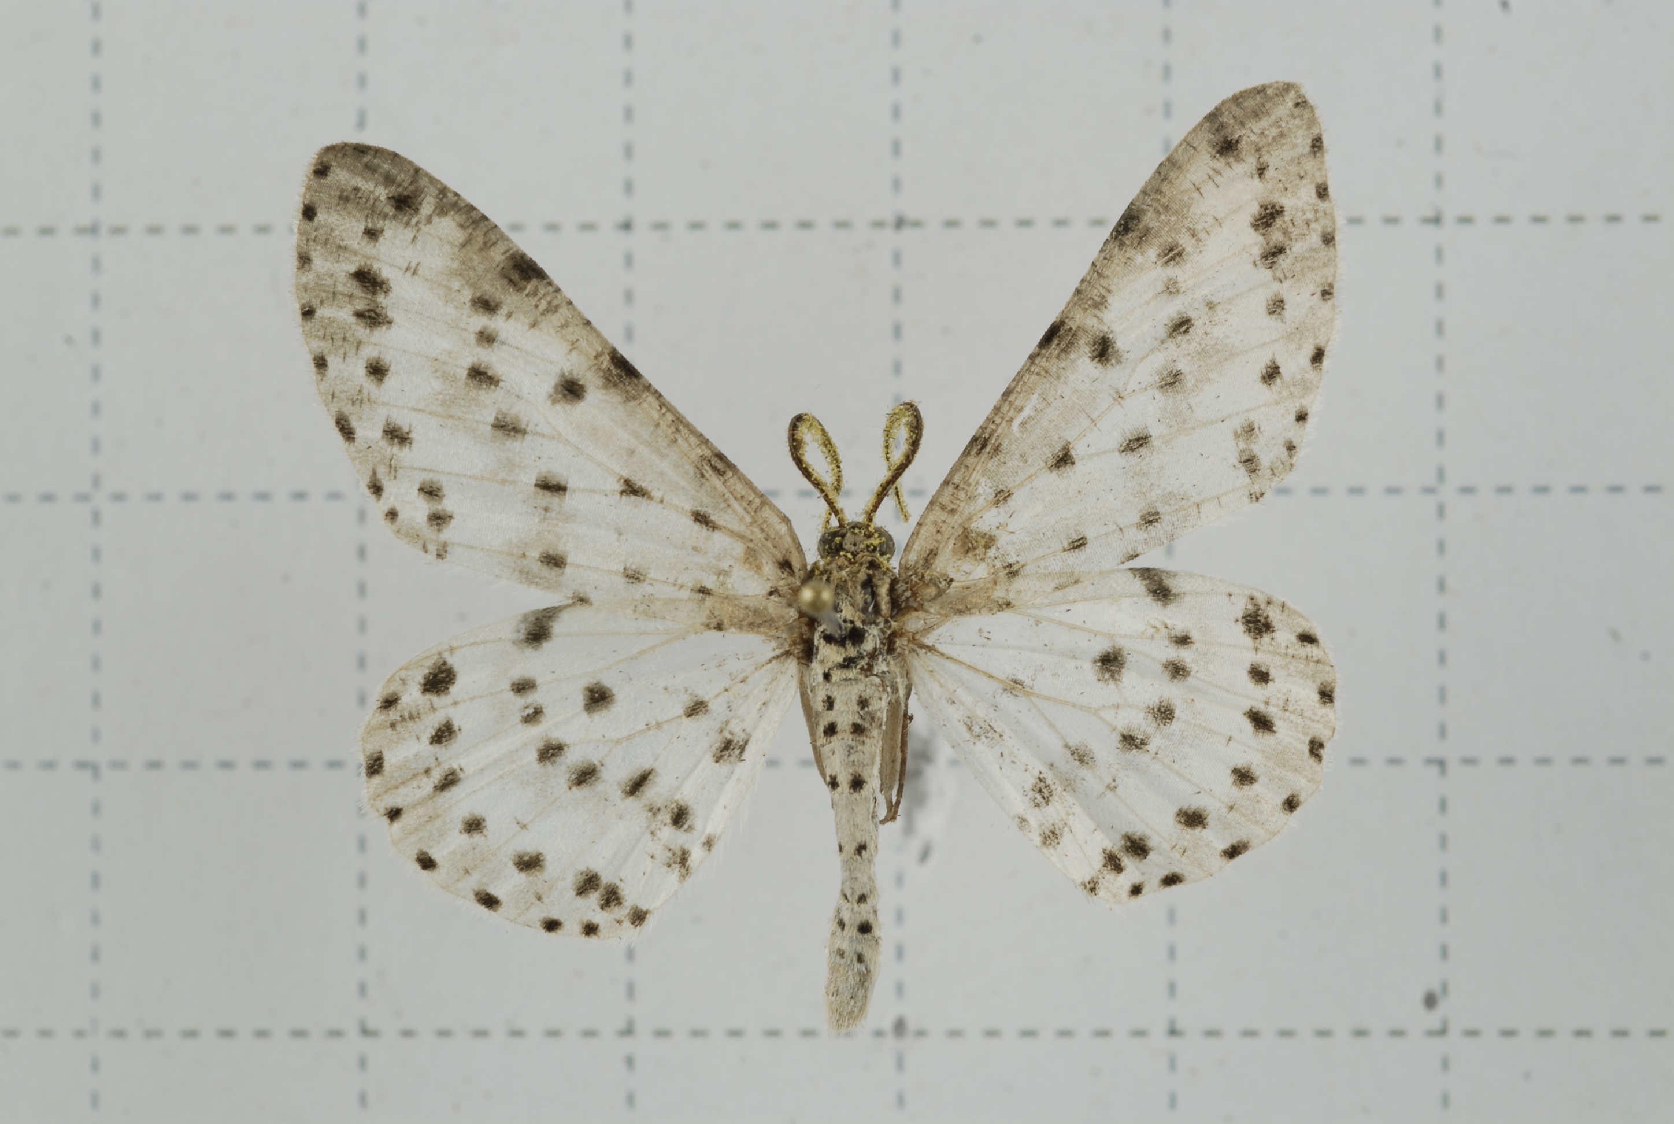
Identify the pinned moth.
Percnia suffusa
